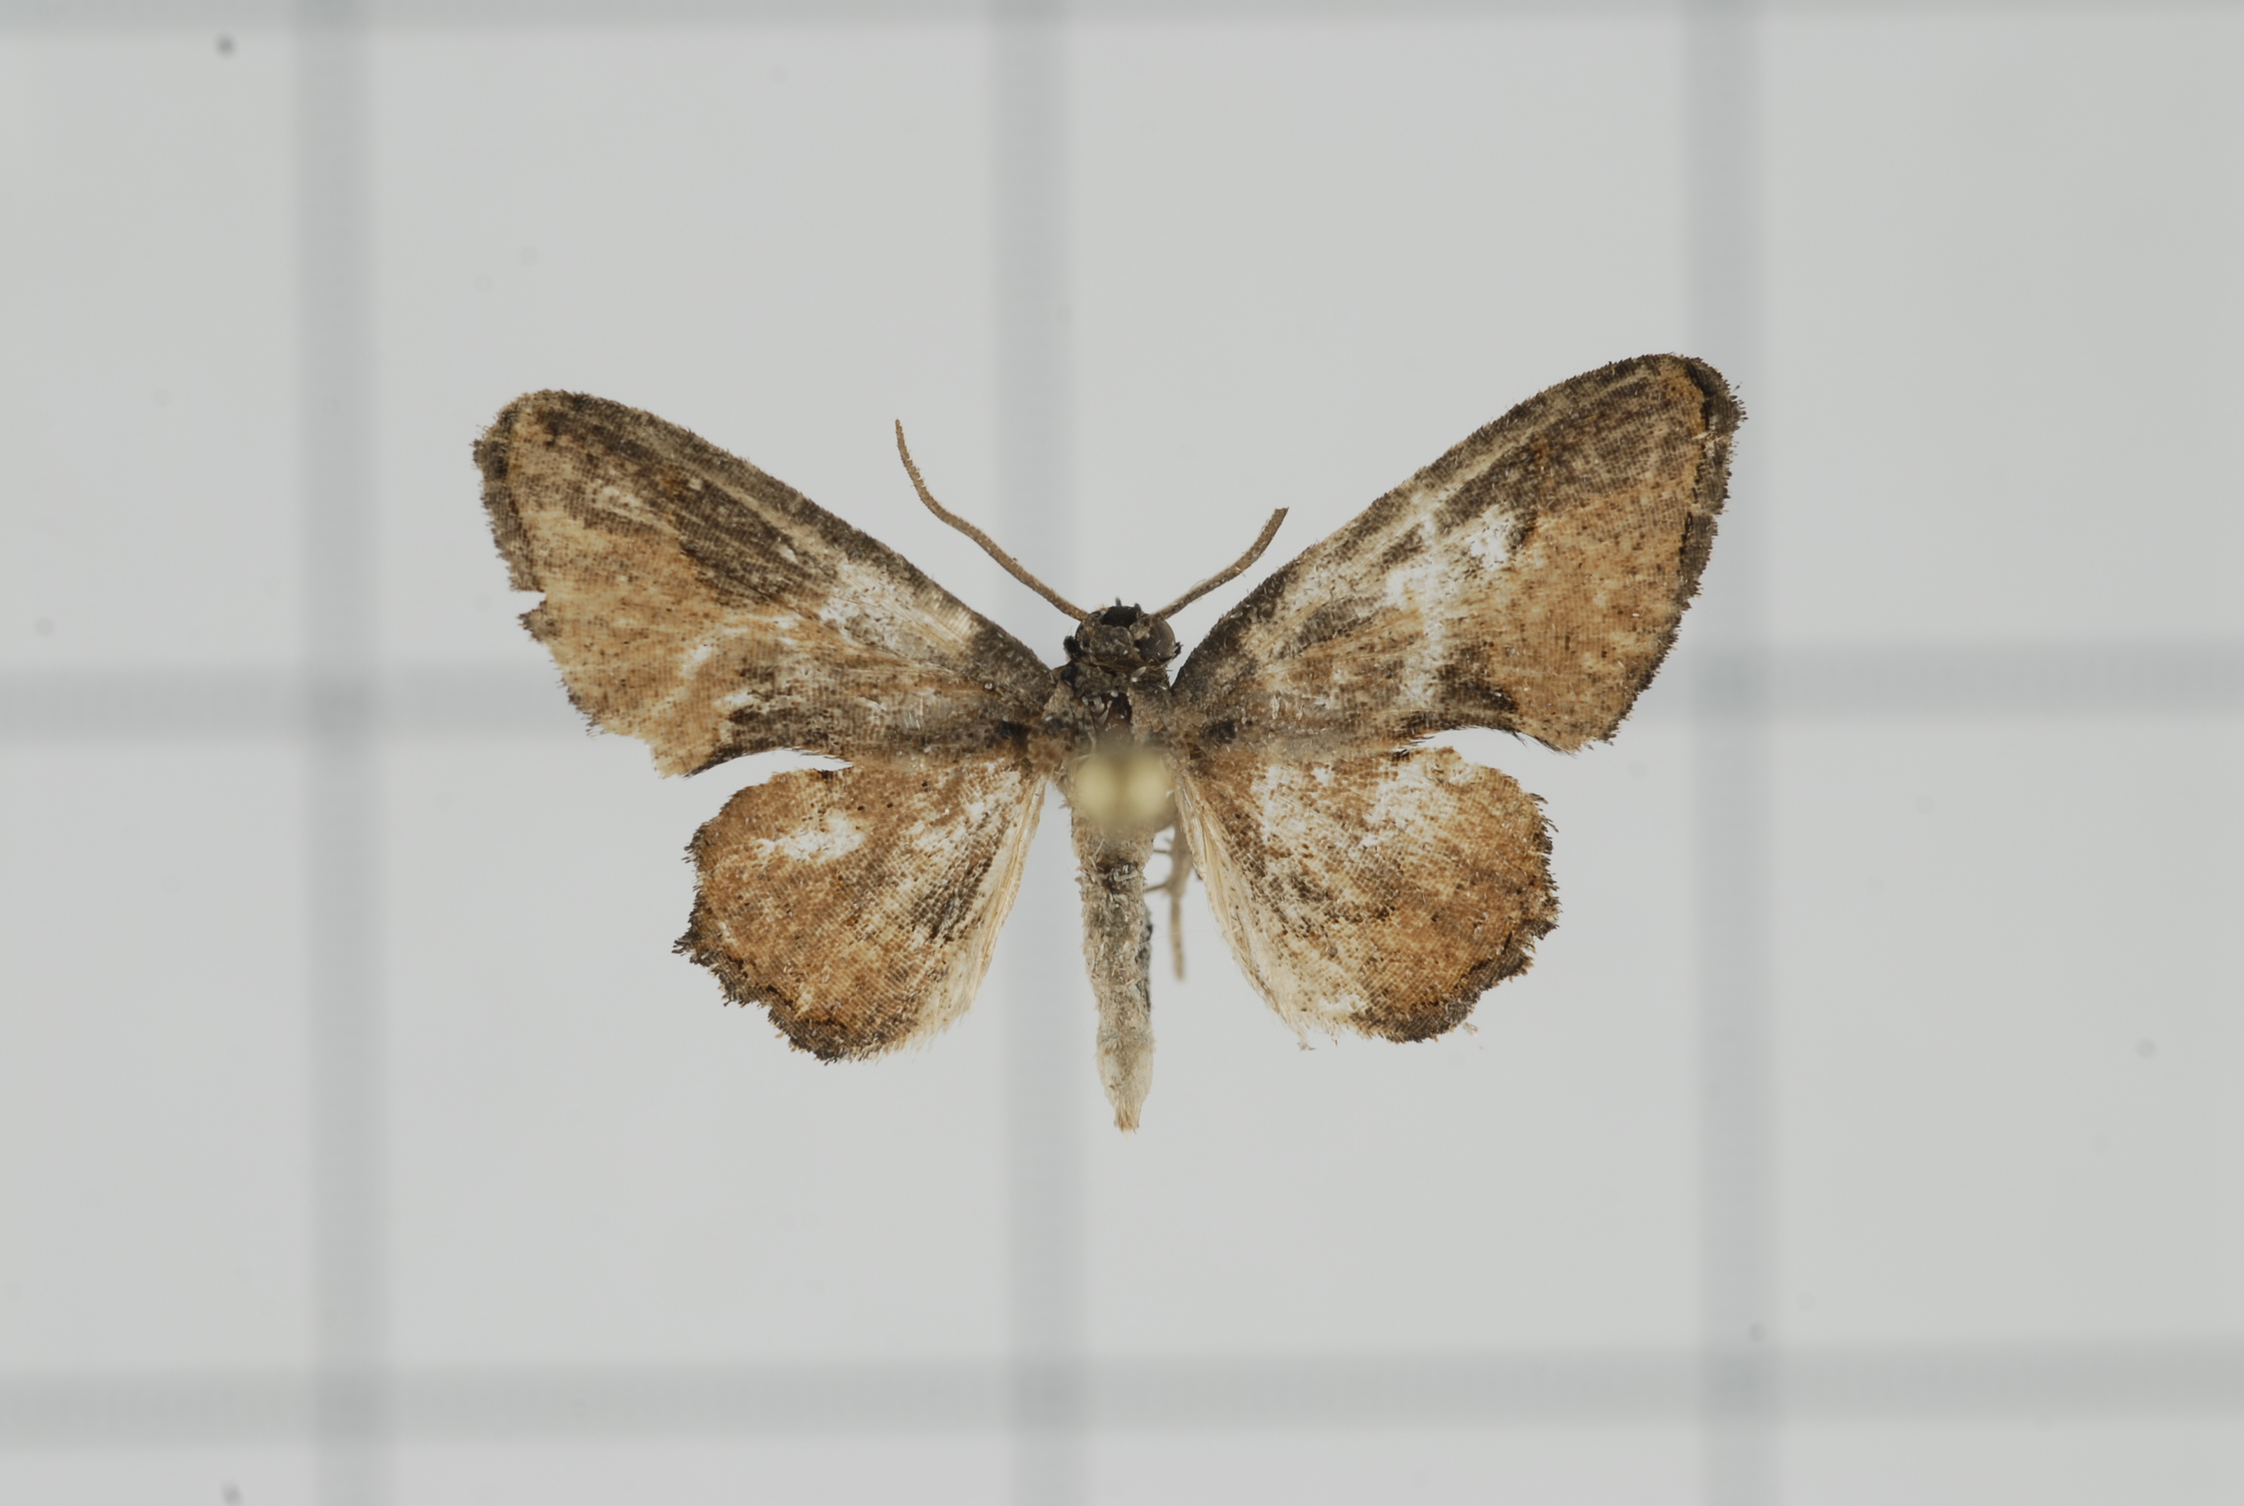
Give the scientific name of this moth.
Monobolodes prunaria
